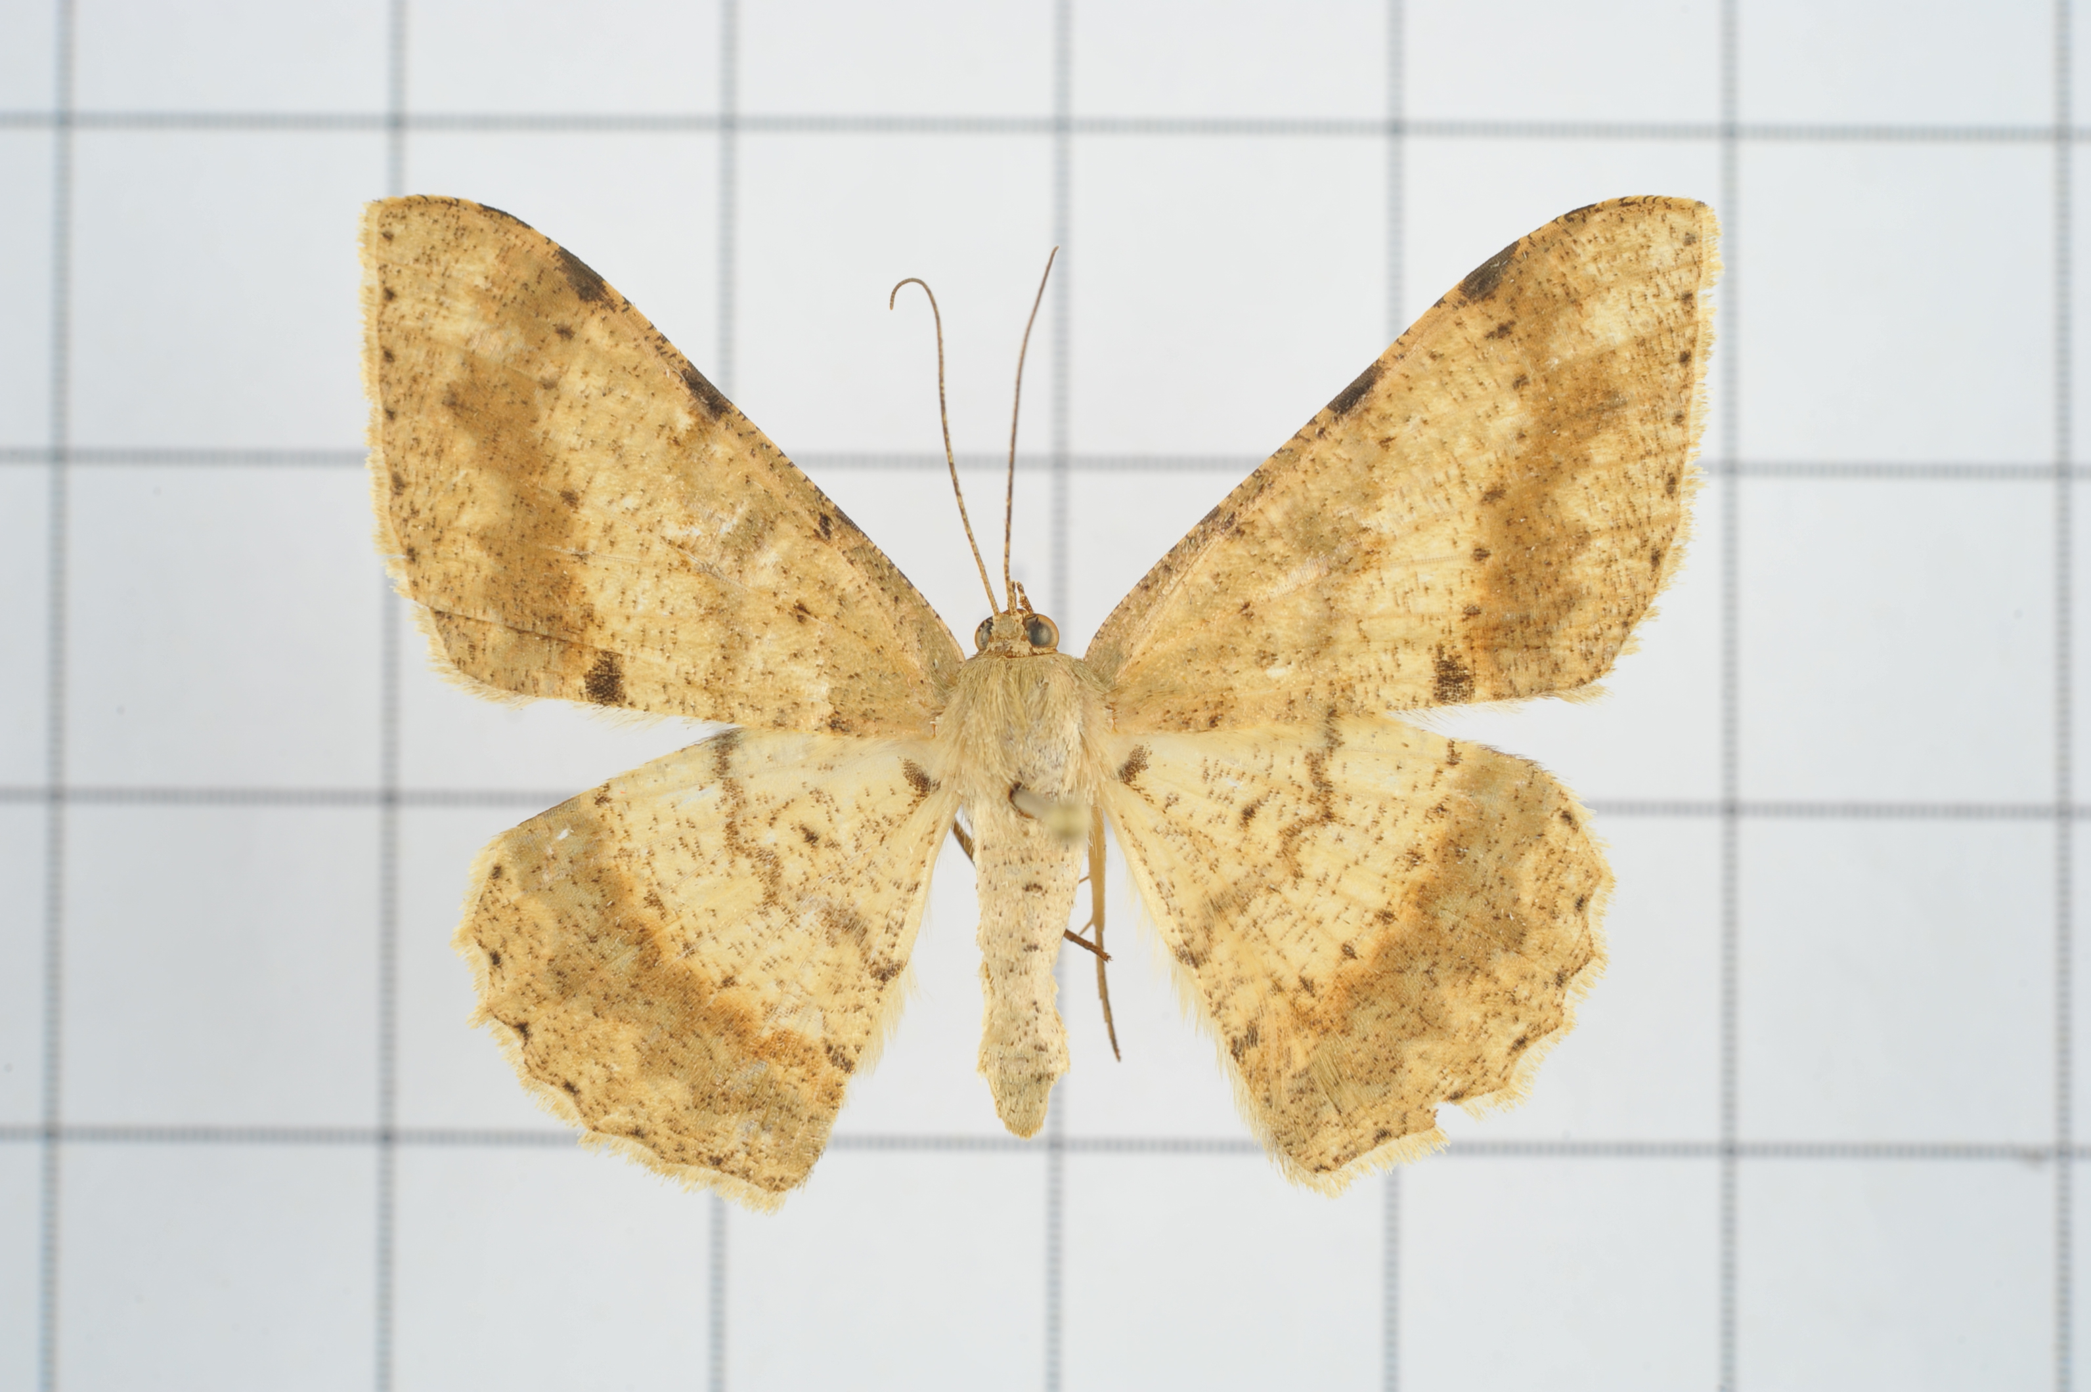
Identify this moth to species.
Luxiaria emphatica
